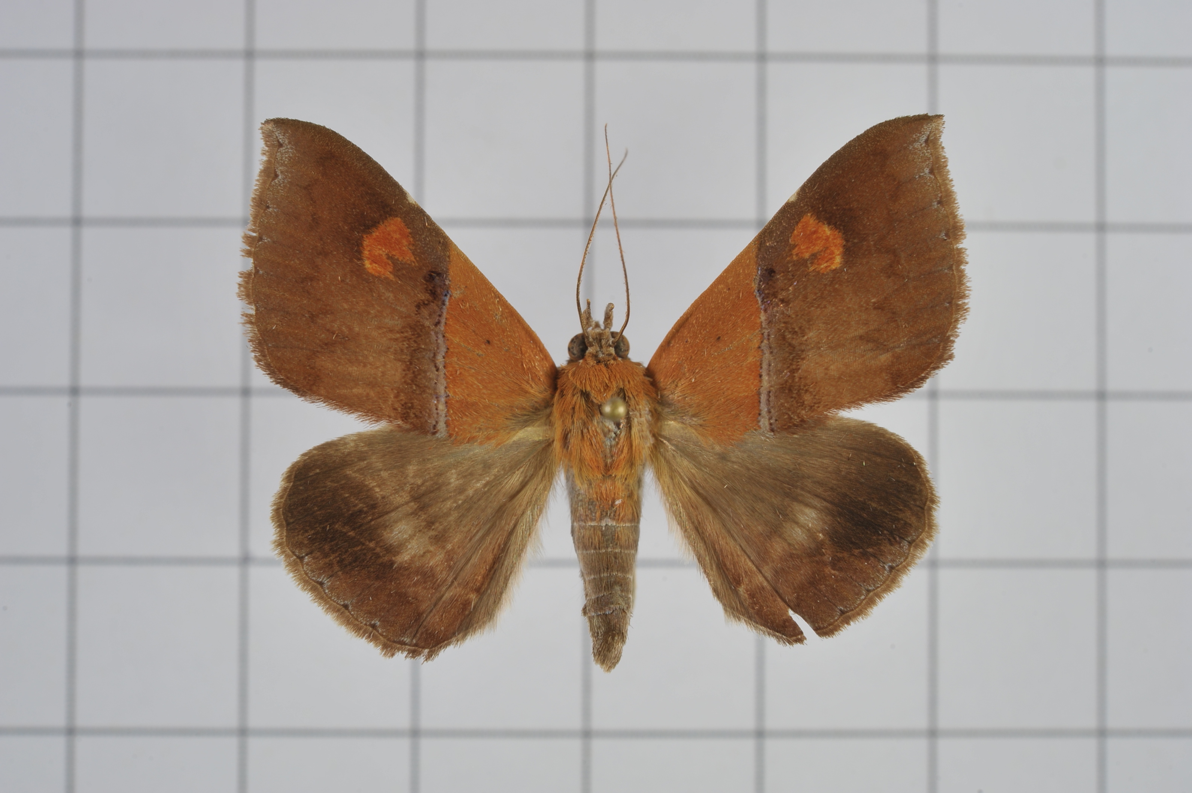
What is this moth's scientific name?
Sympis rufibasis
